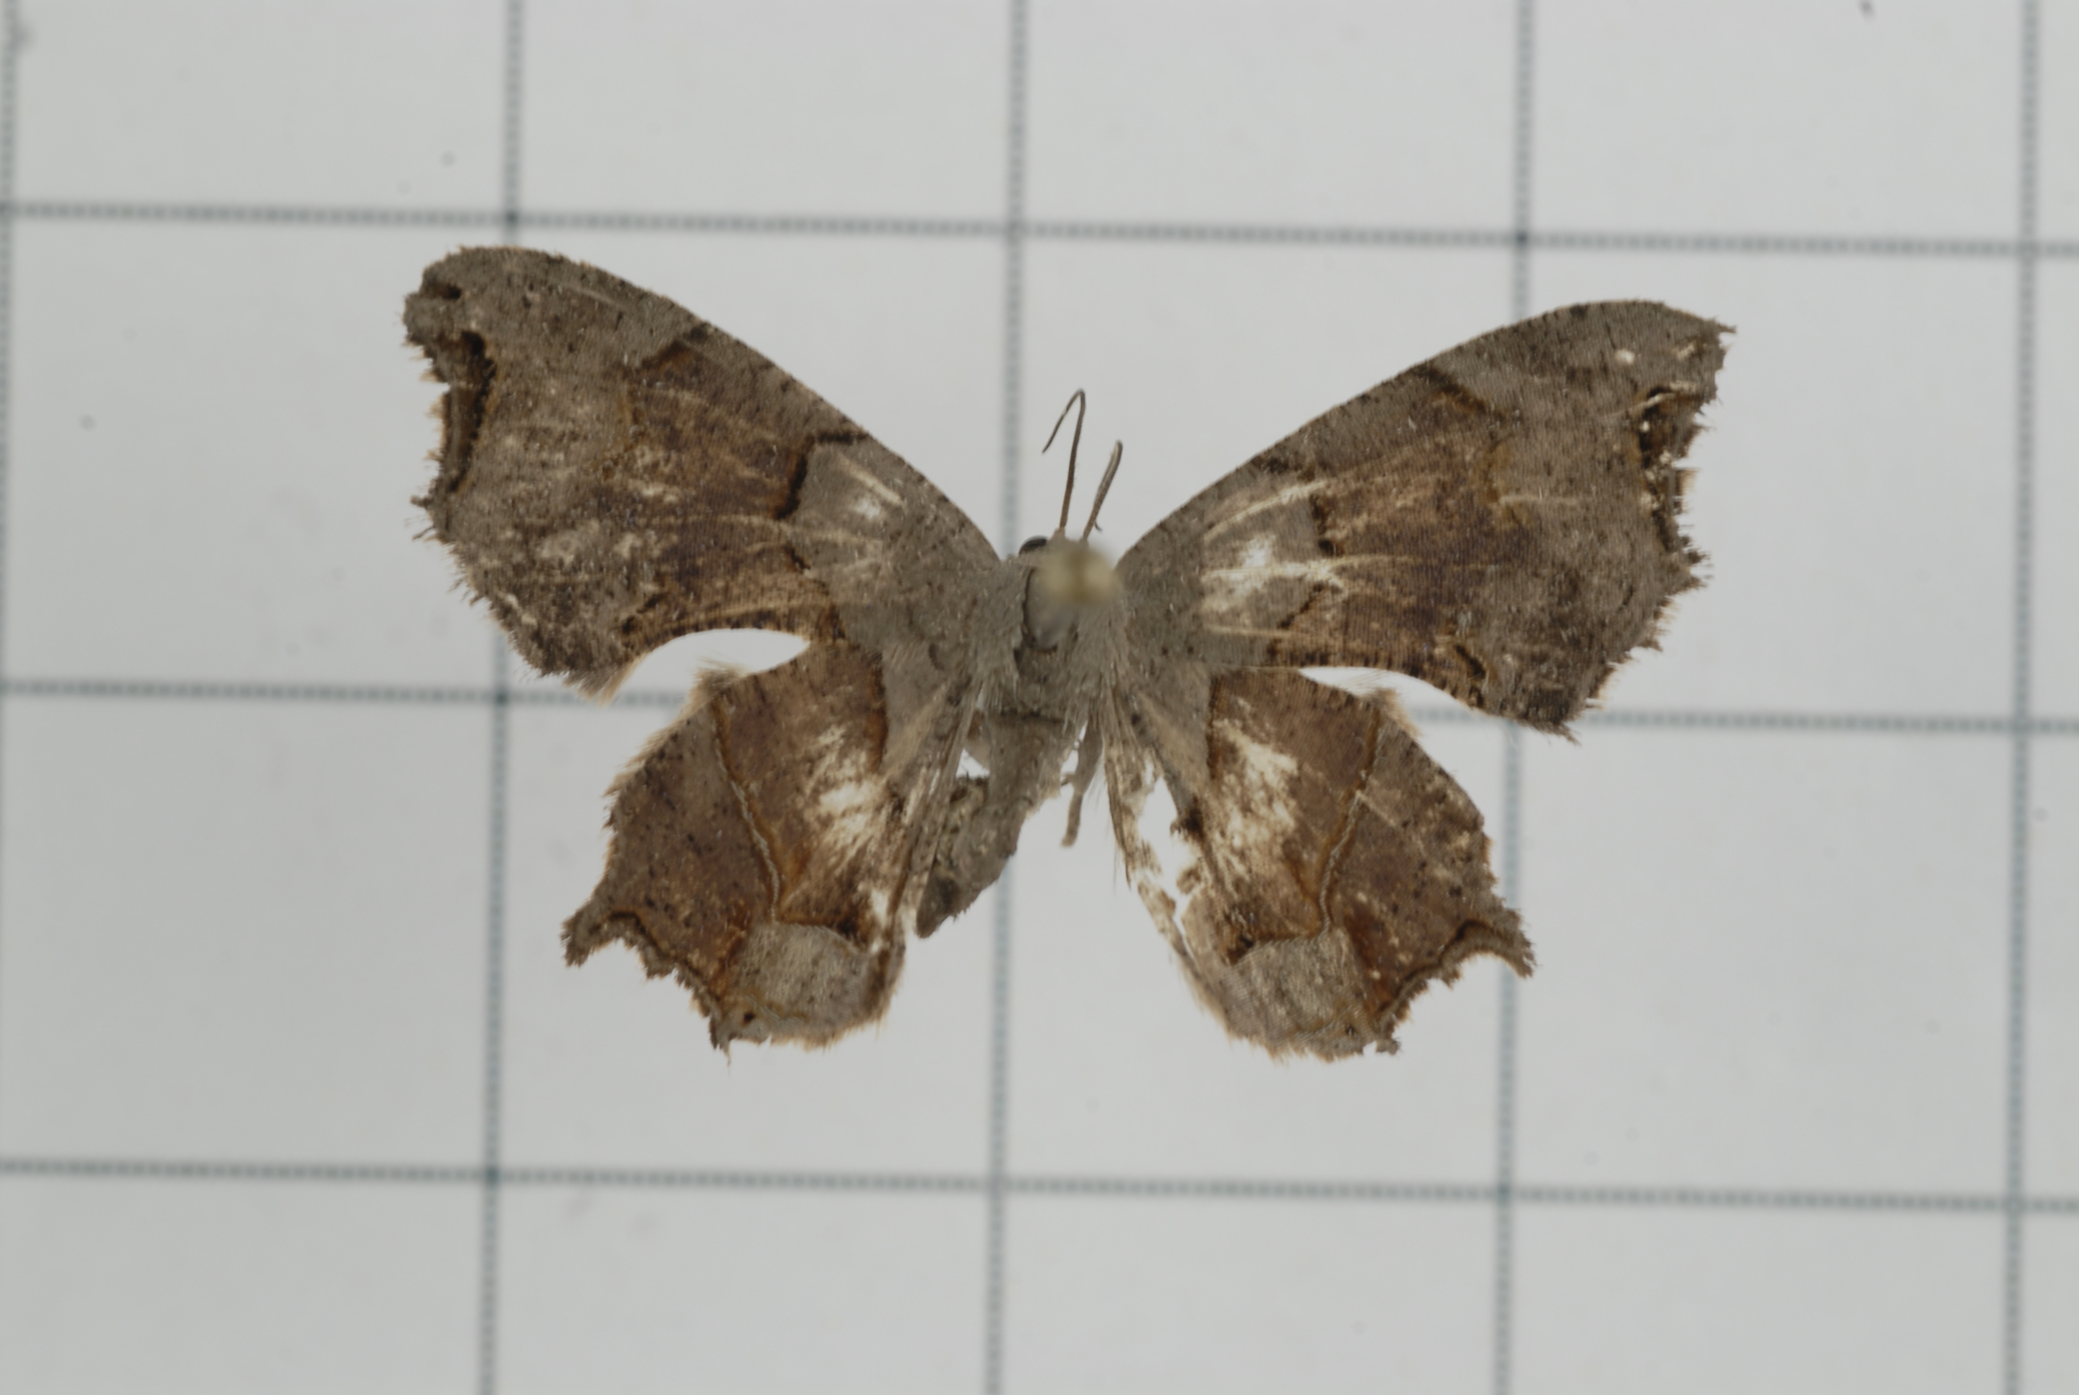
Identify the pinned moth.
Pterotosoma castanea castanea
